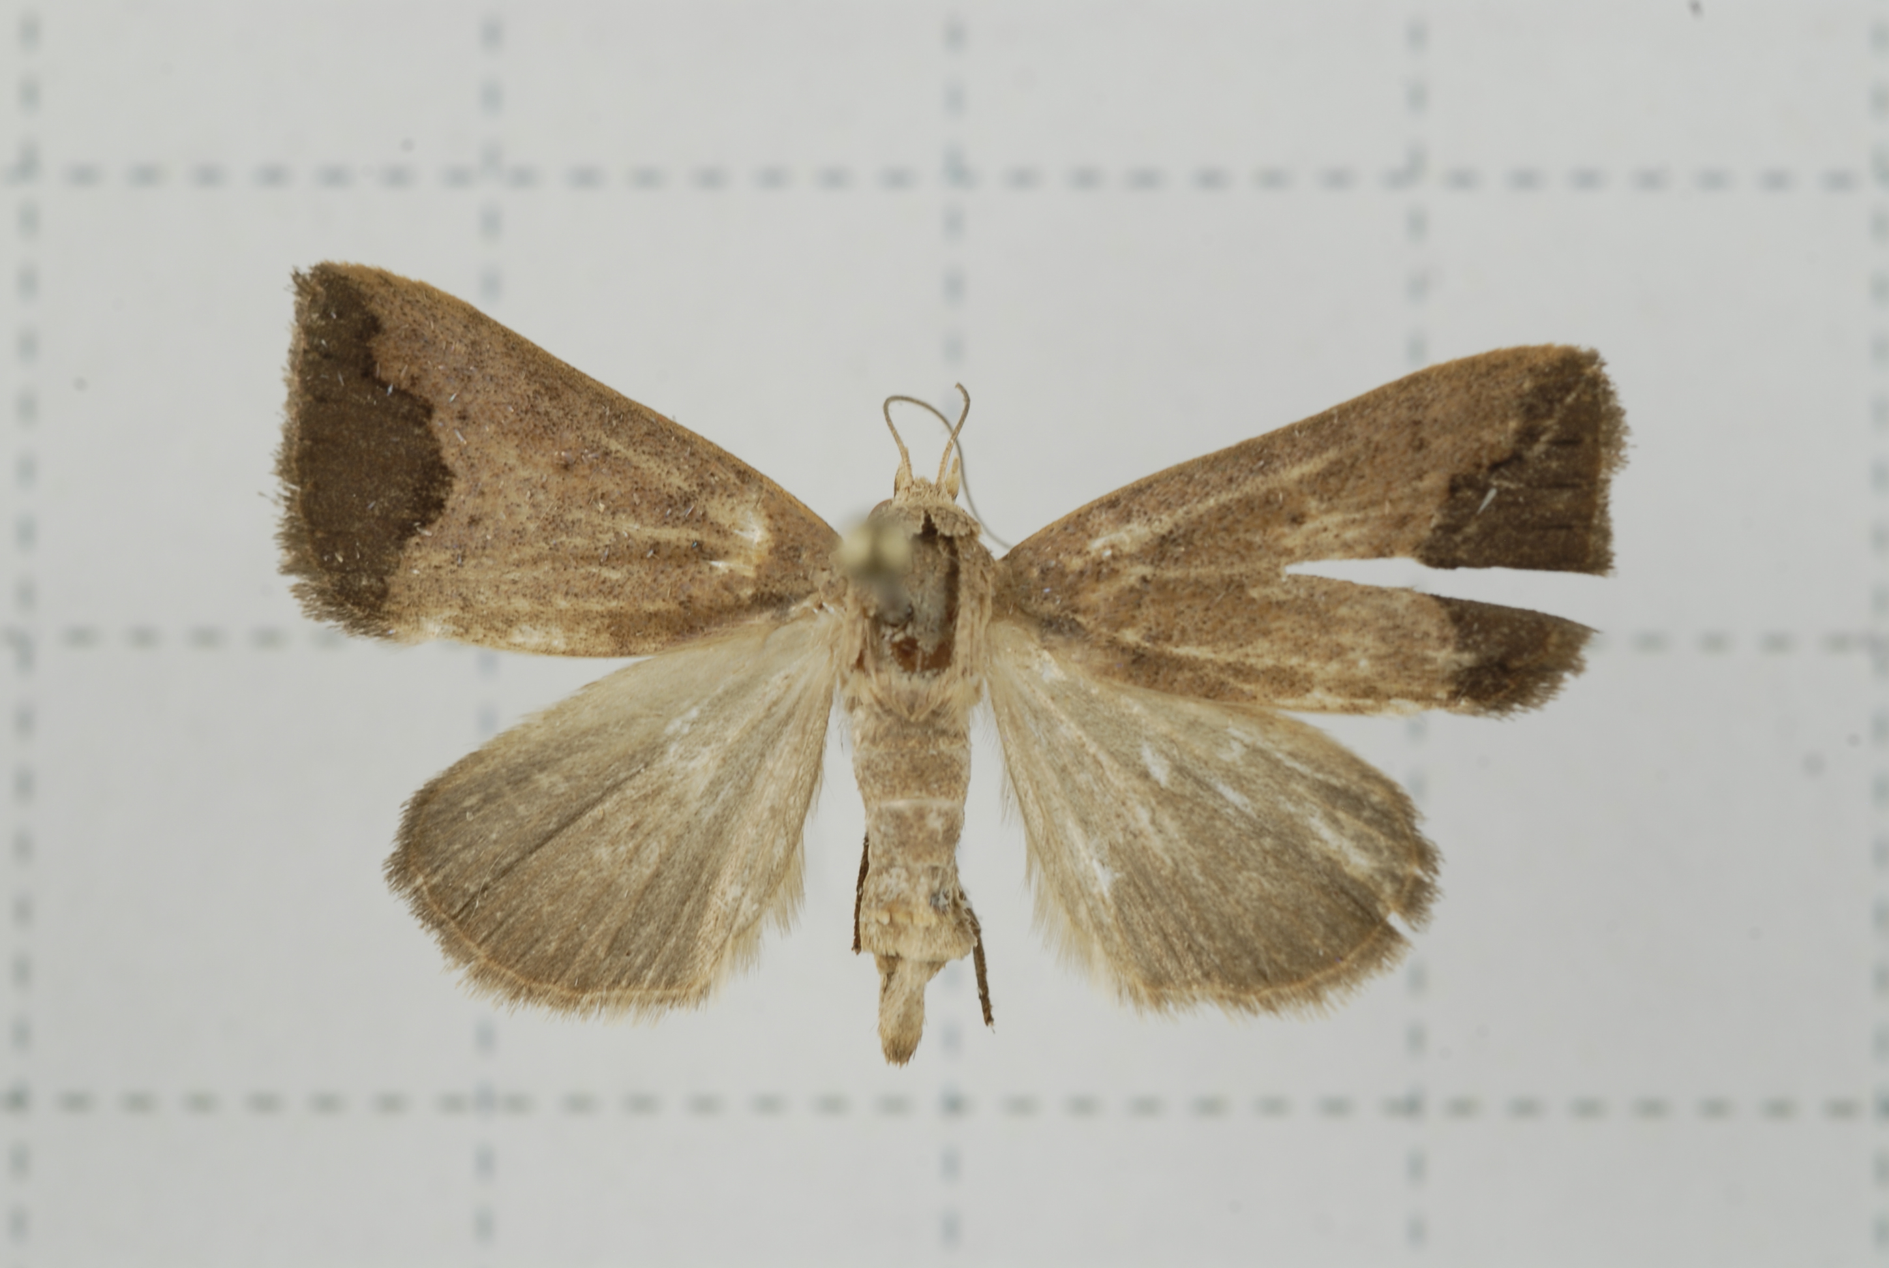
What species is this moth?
Bocula diffisa
